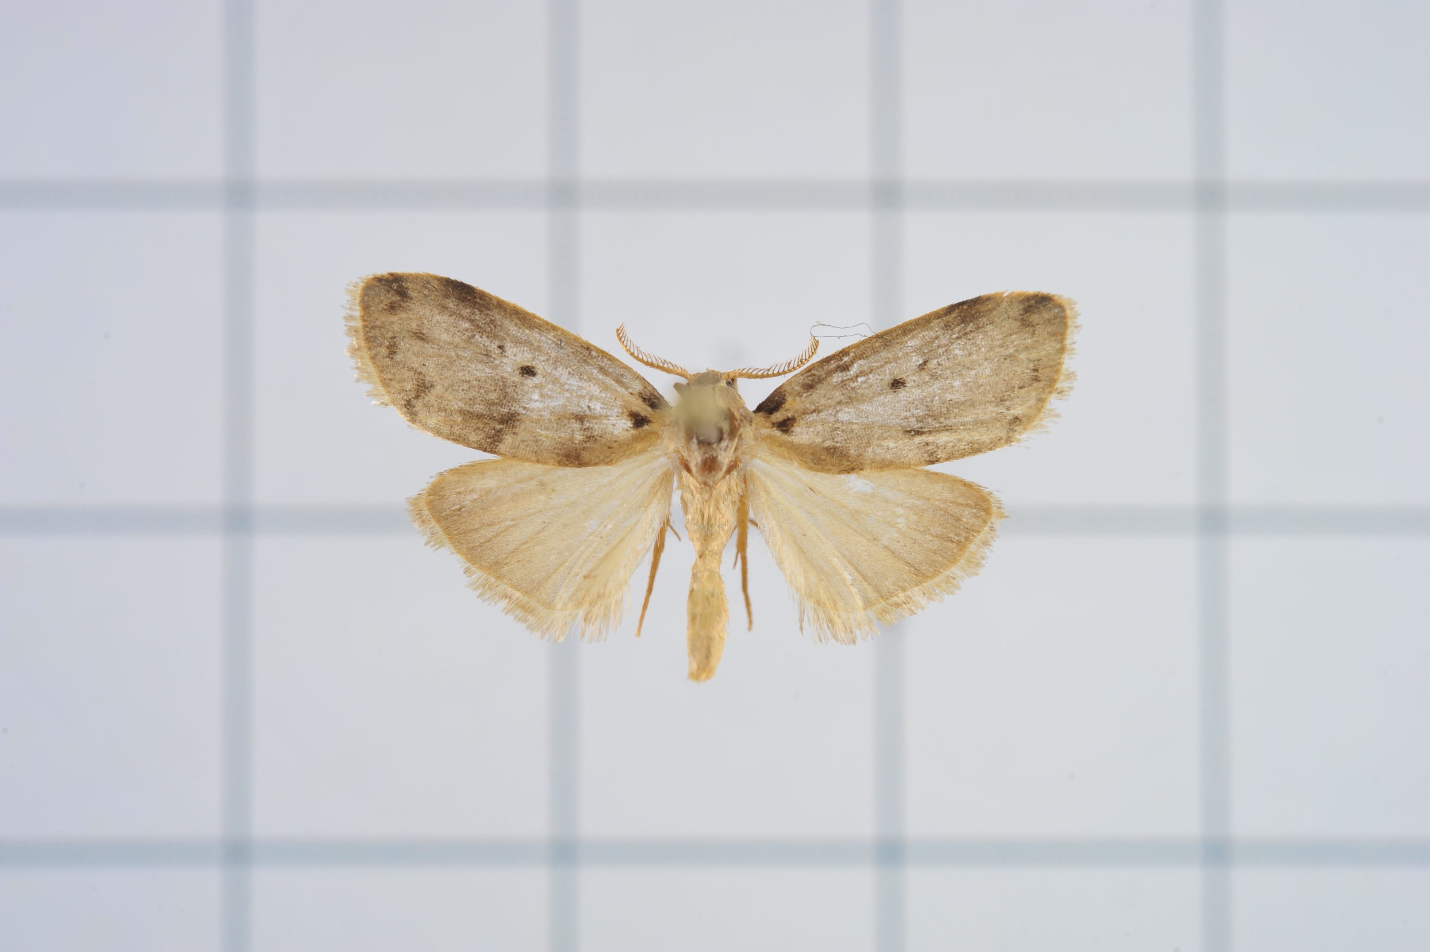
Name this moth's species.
Eugoa cernyi
